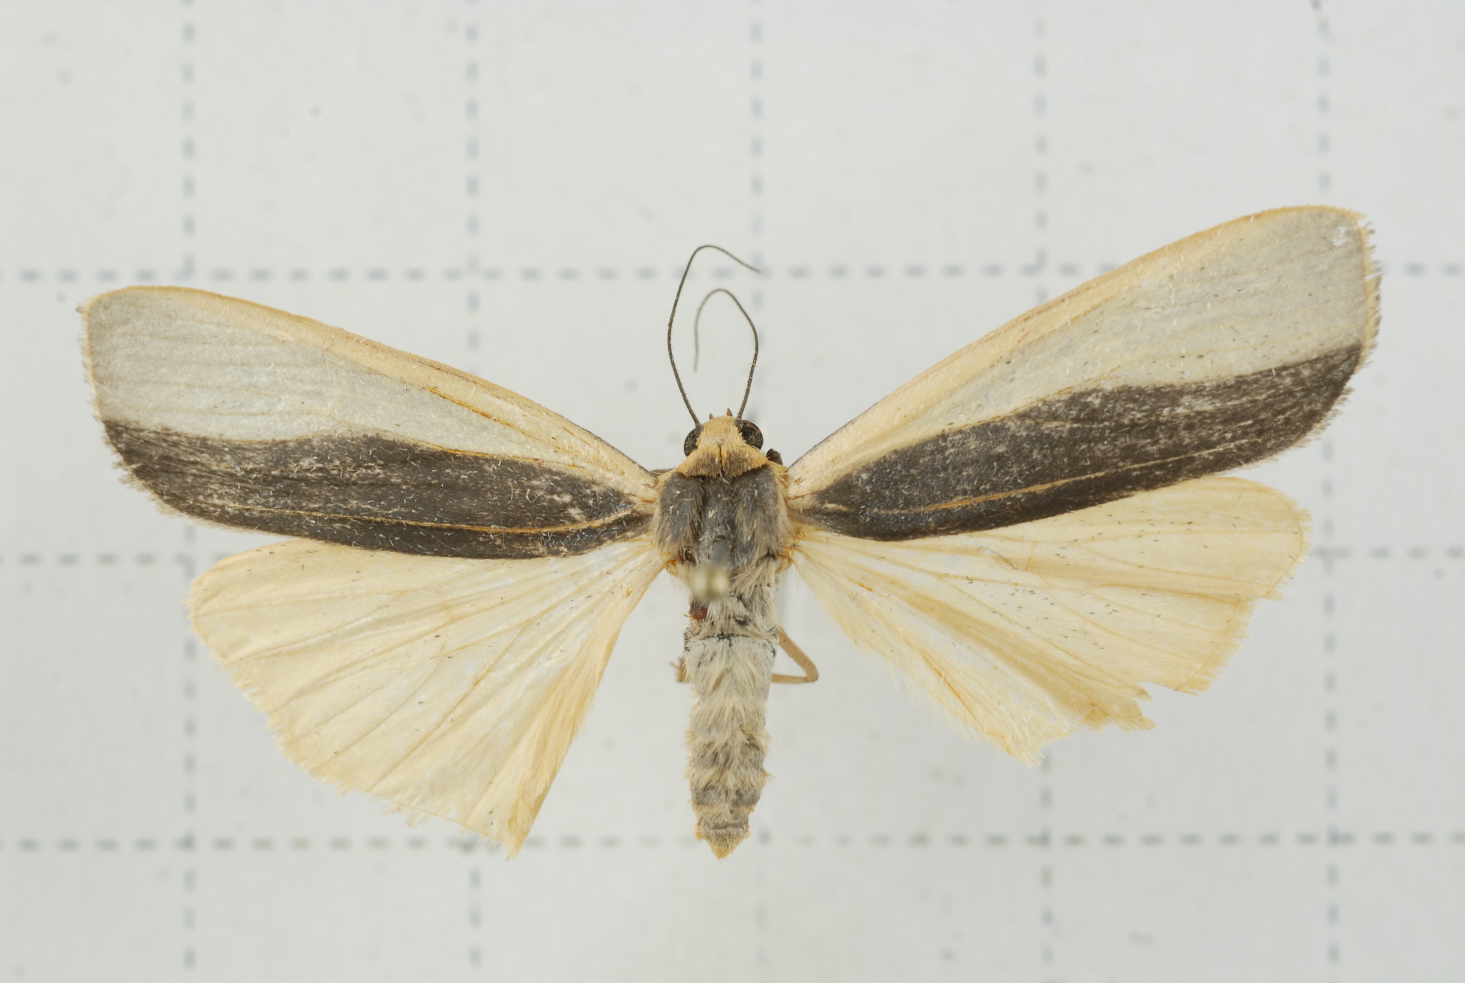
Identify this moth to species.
Hesudra divisa
